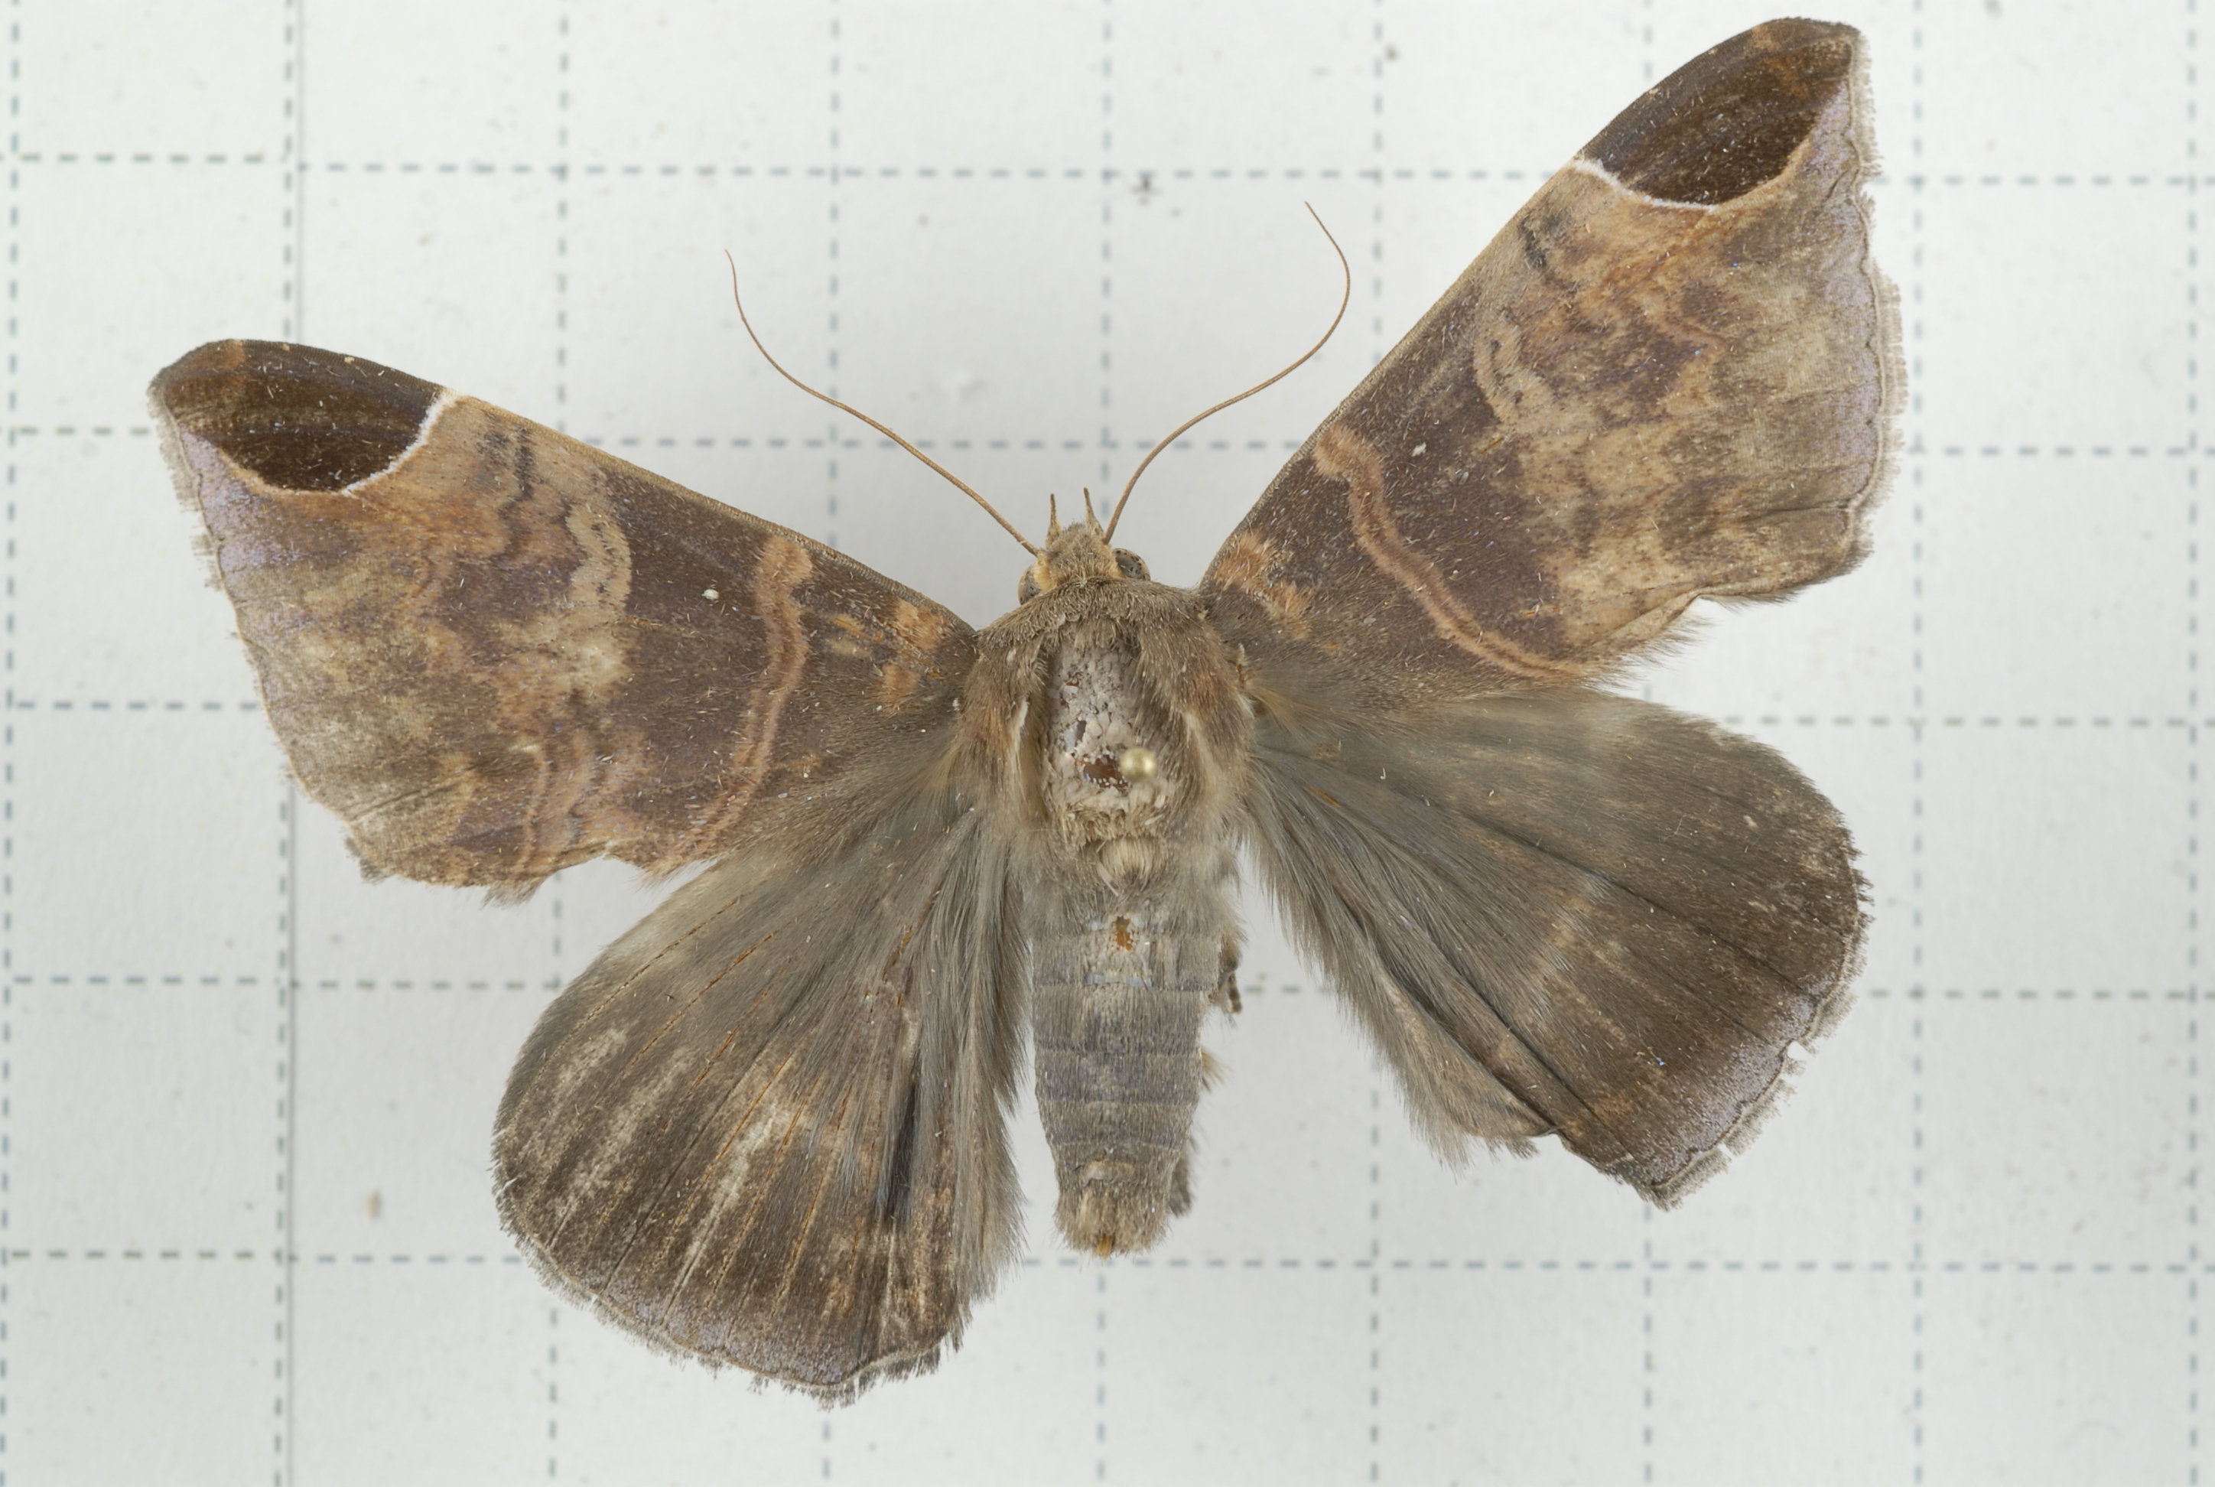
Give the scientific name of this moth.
Pindara illibata
